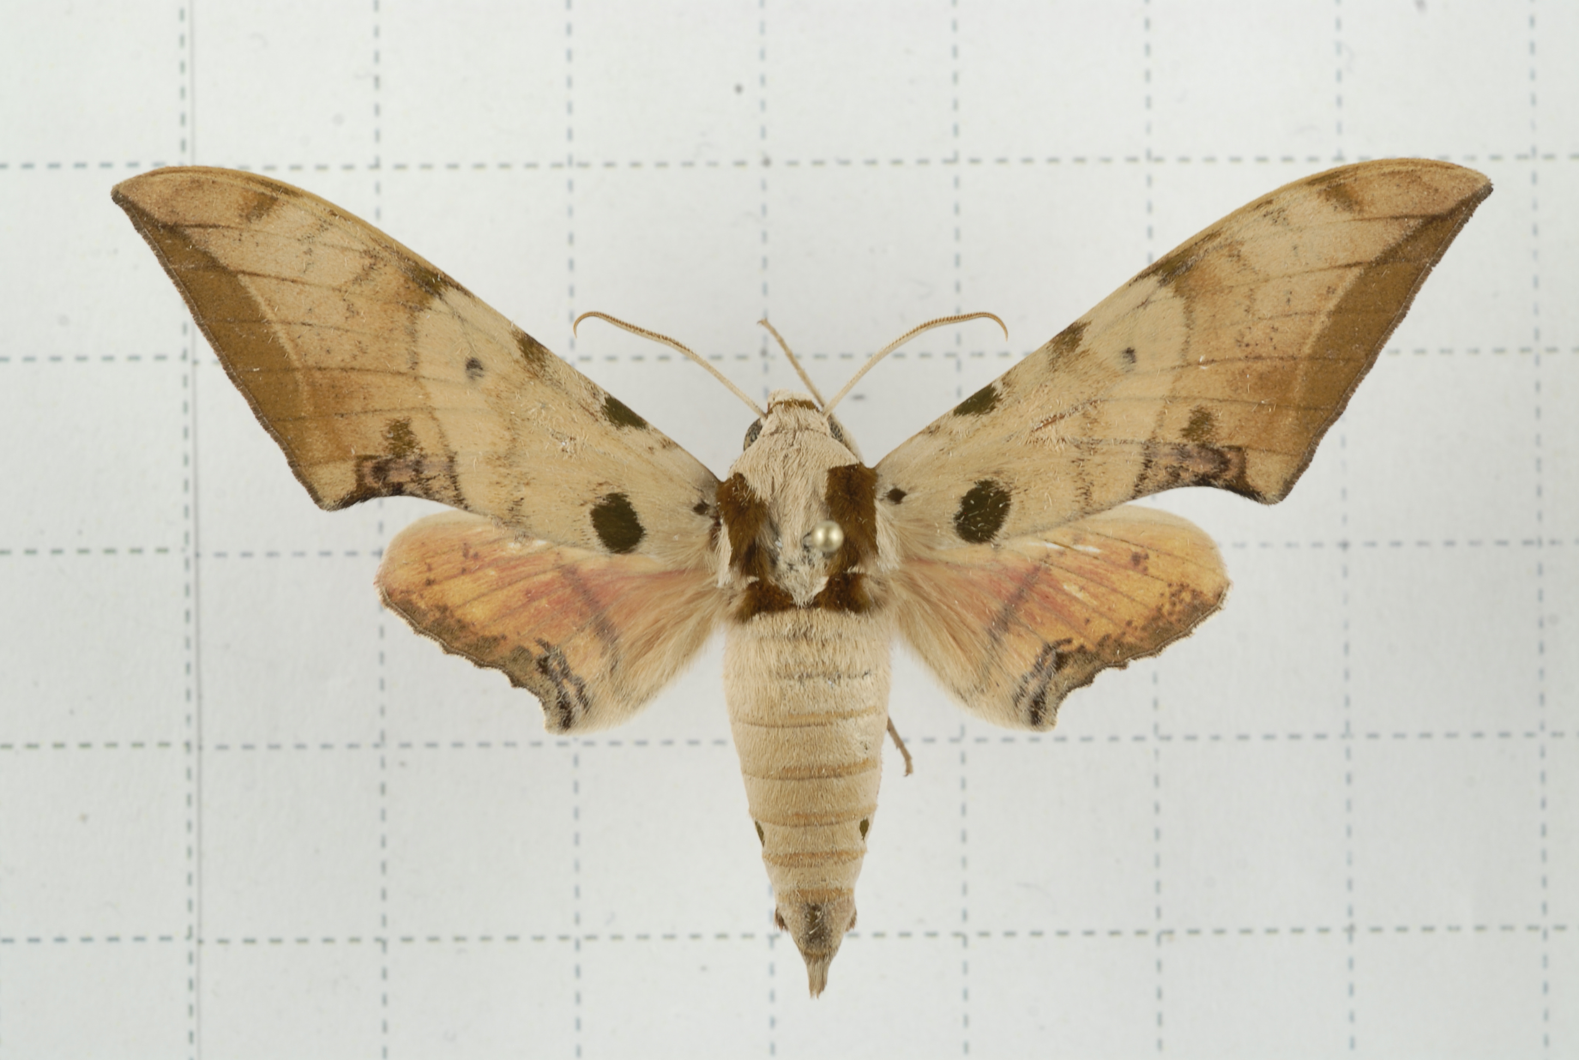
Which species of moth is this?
Ambulyx kuangtungensis
